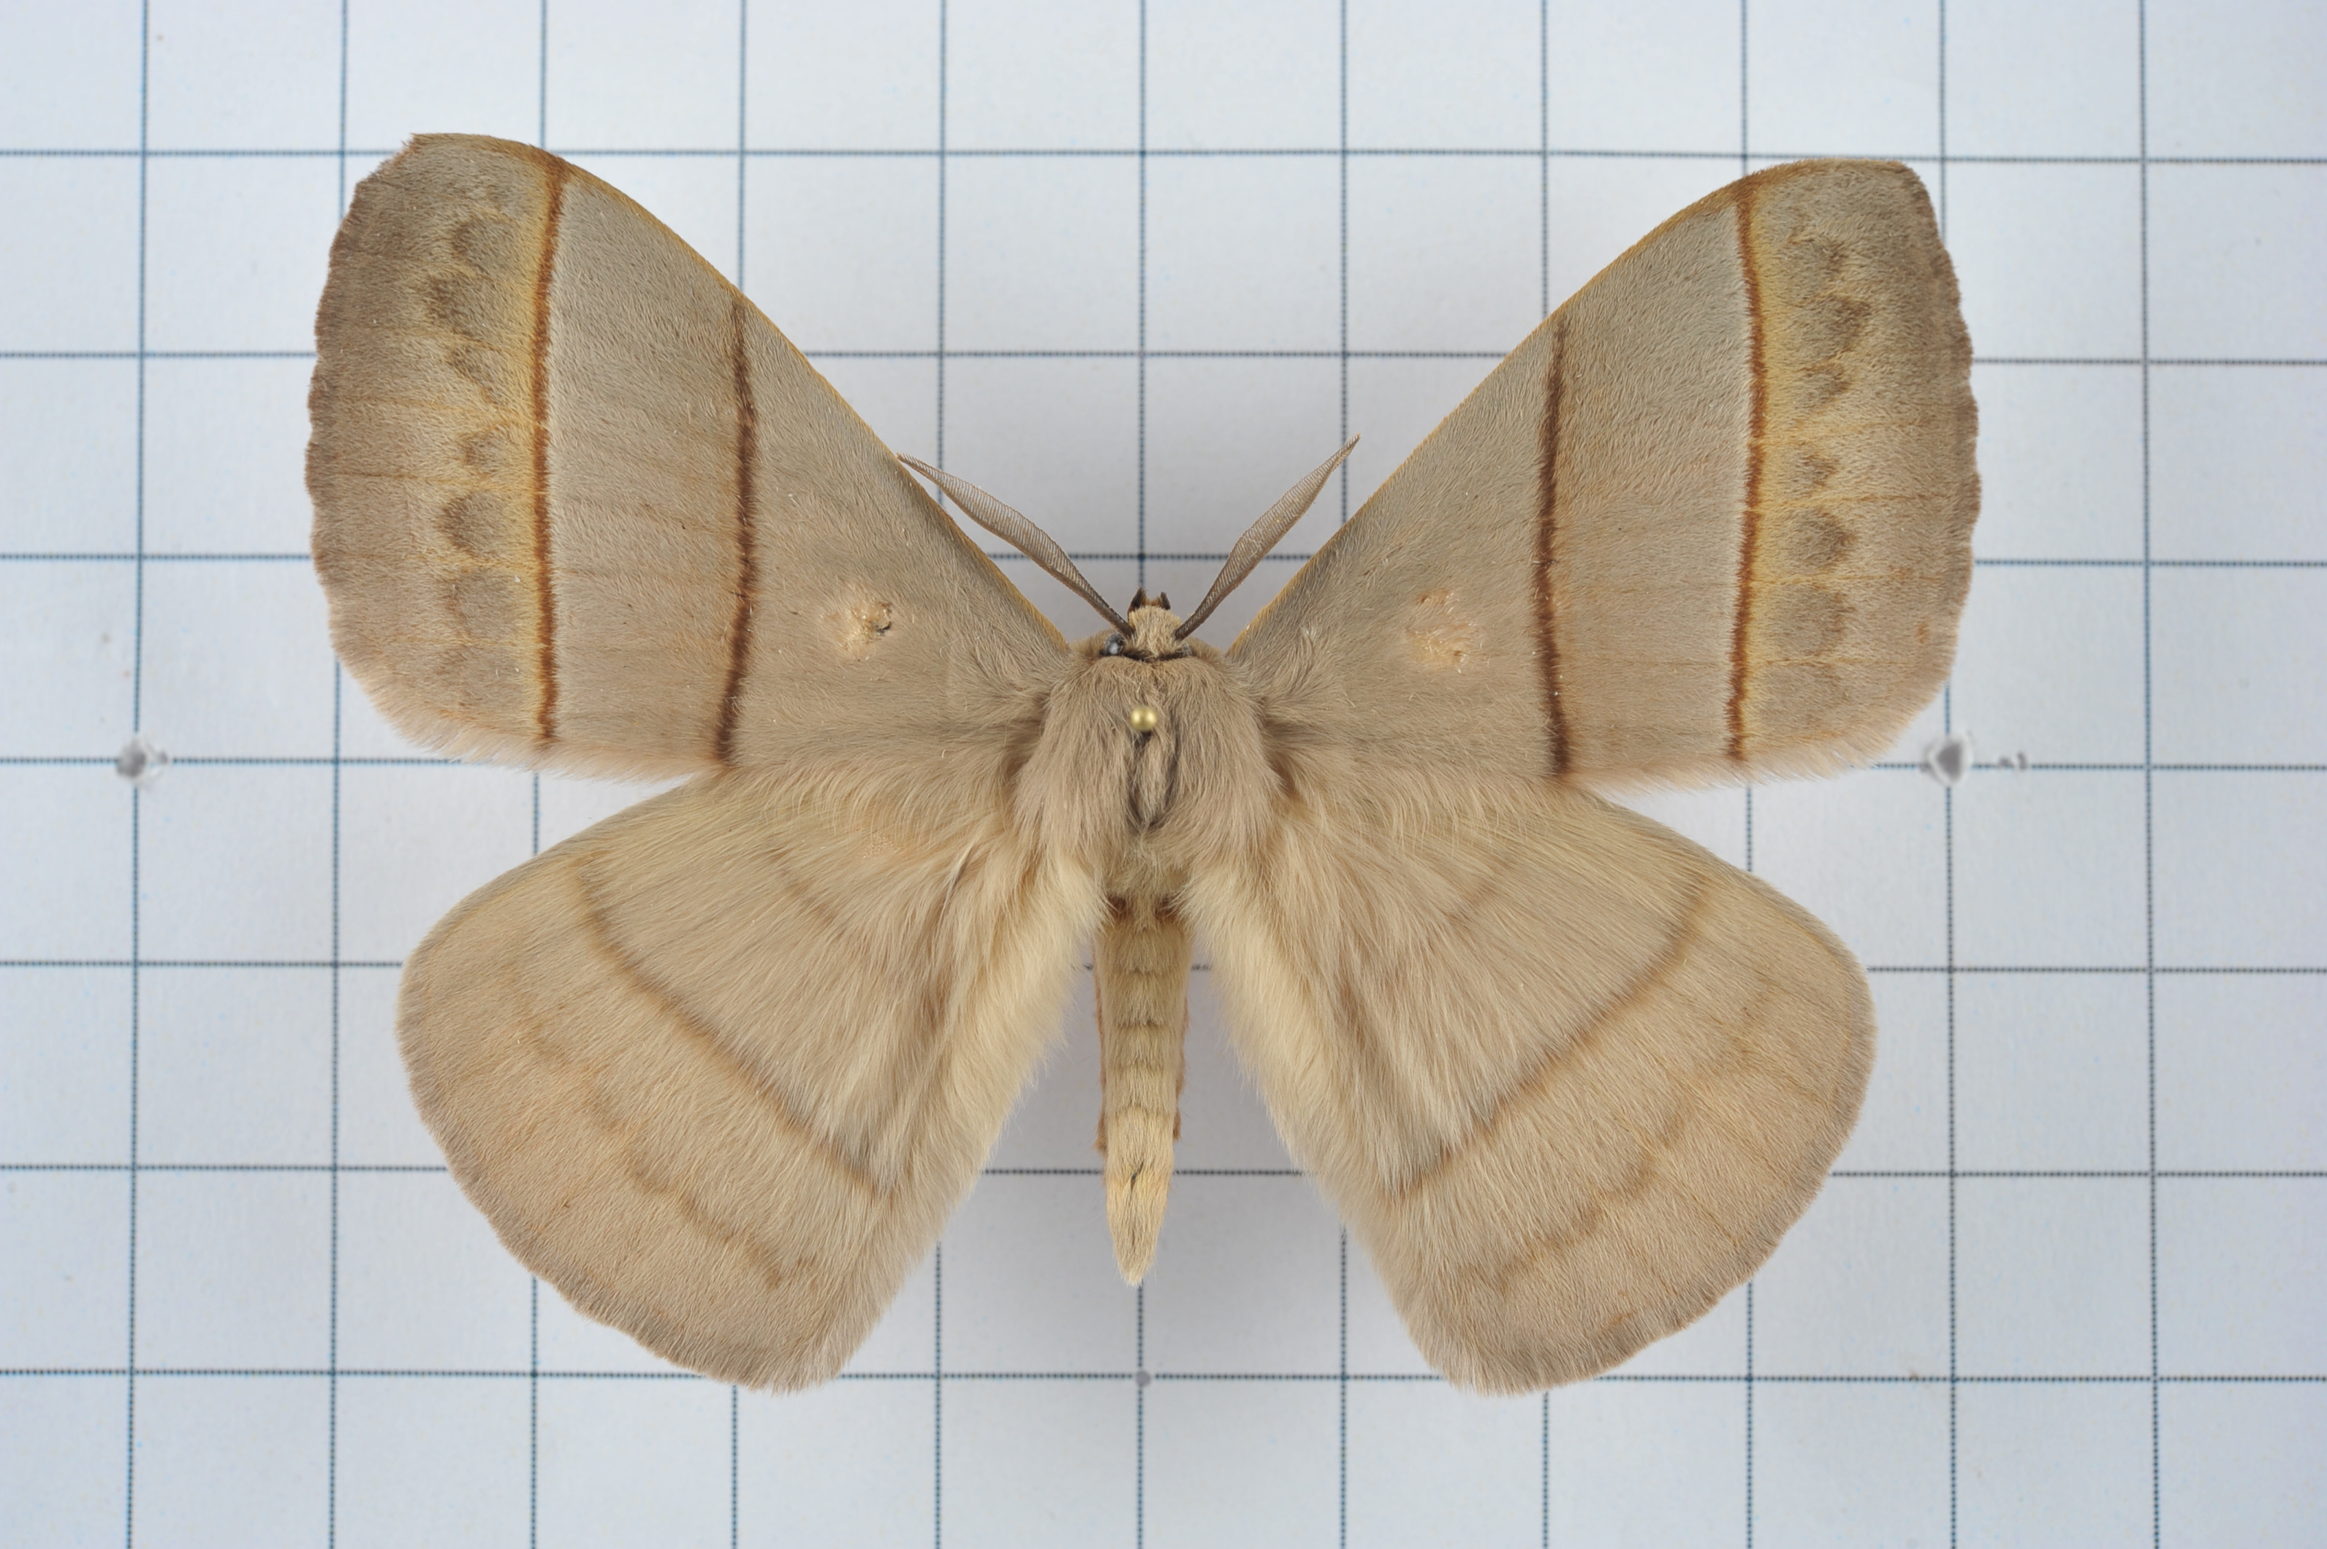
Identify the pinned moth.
Palirisa cervina formosana
